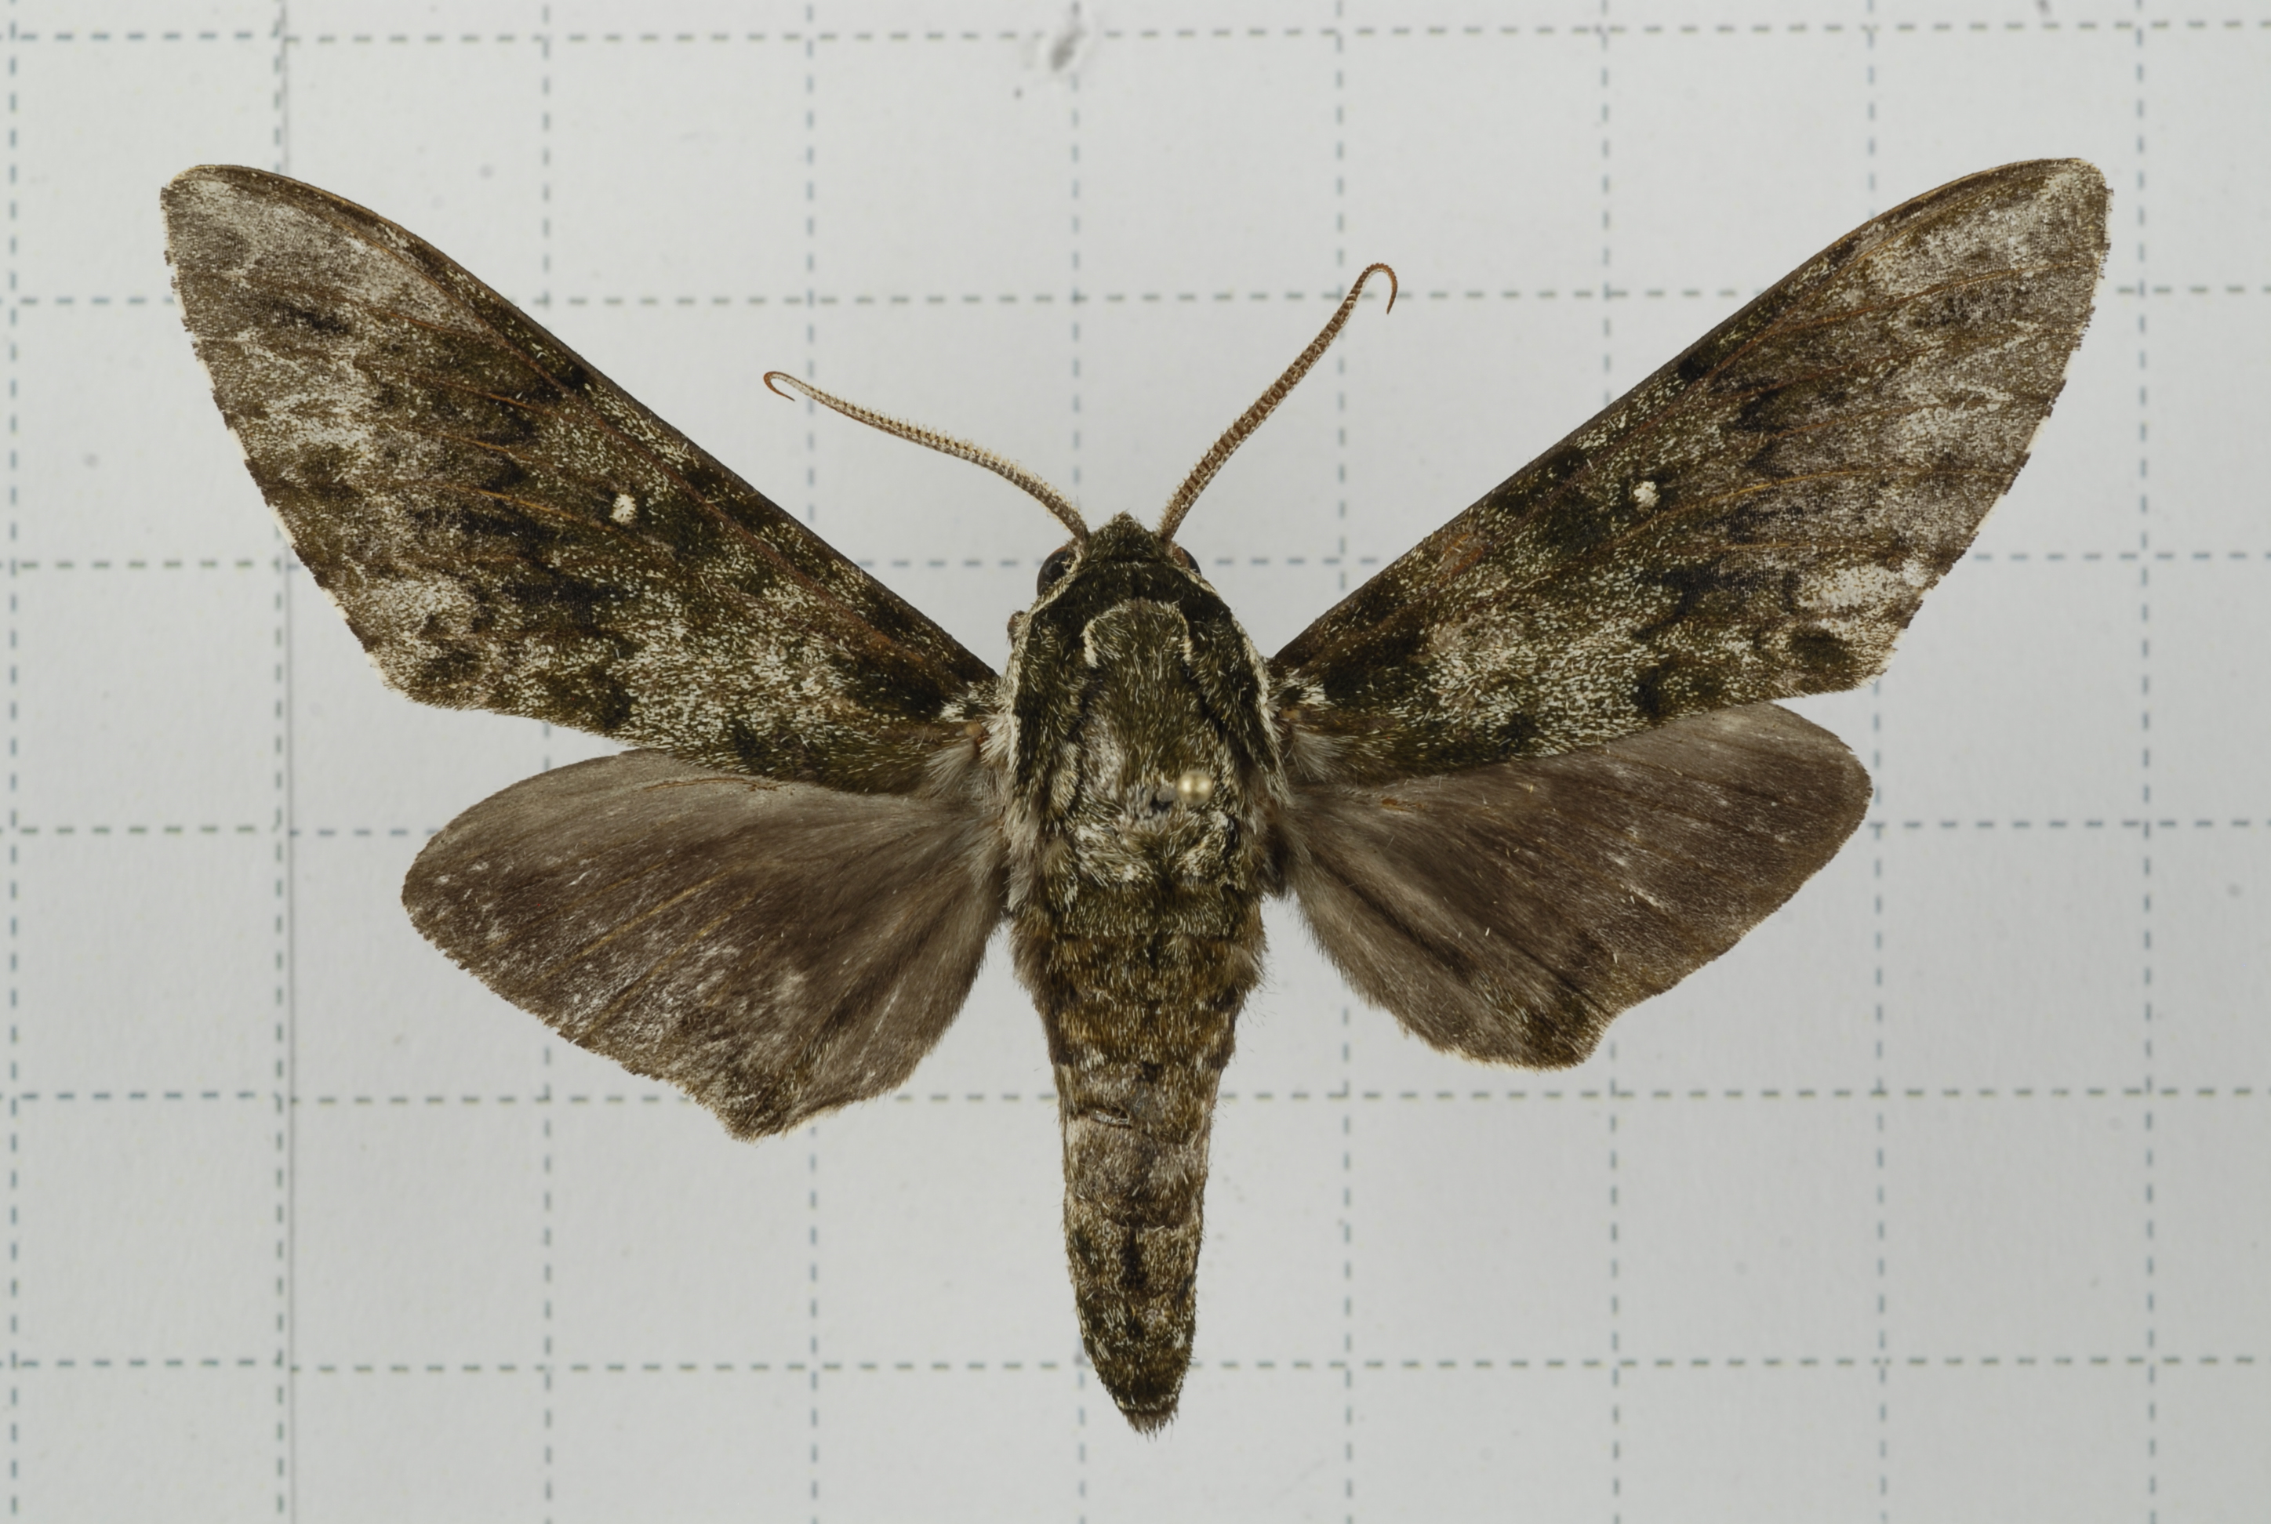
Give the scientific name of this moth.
Dolbina formosana
